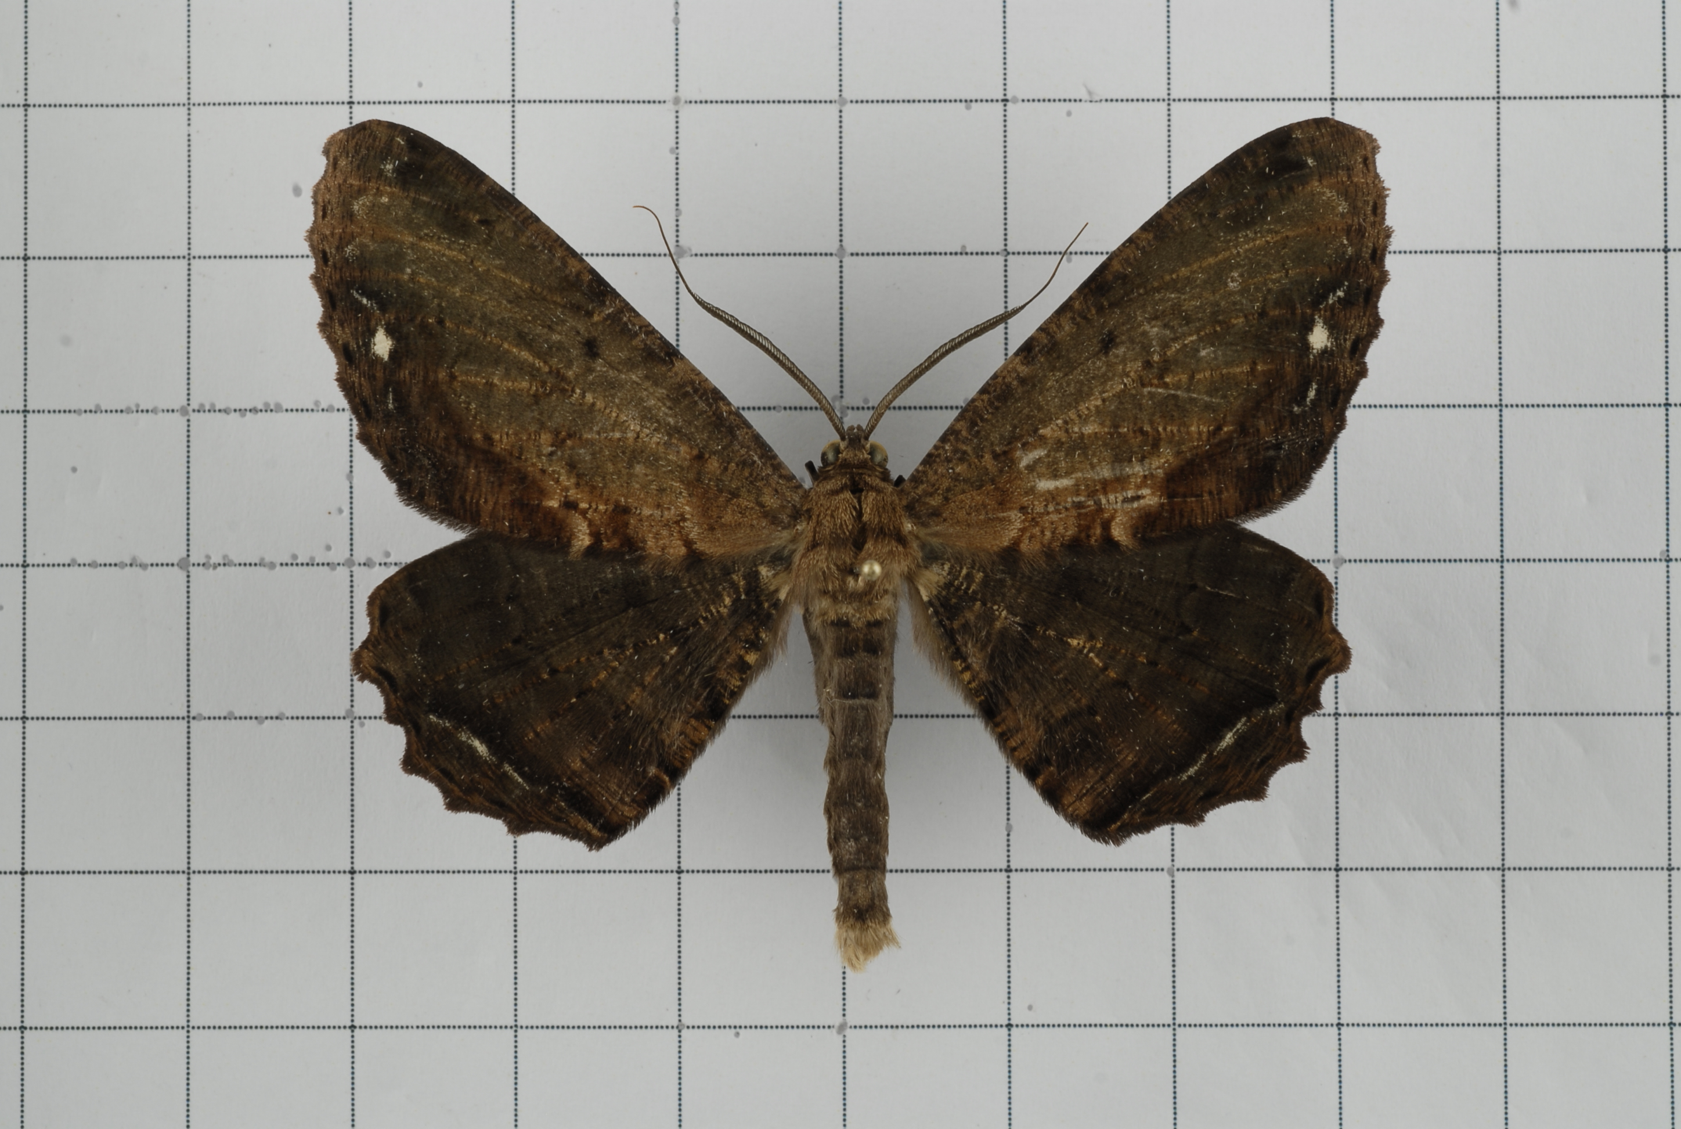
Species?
Chorodna creataria
